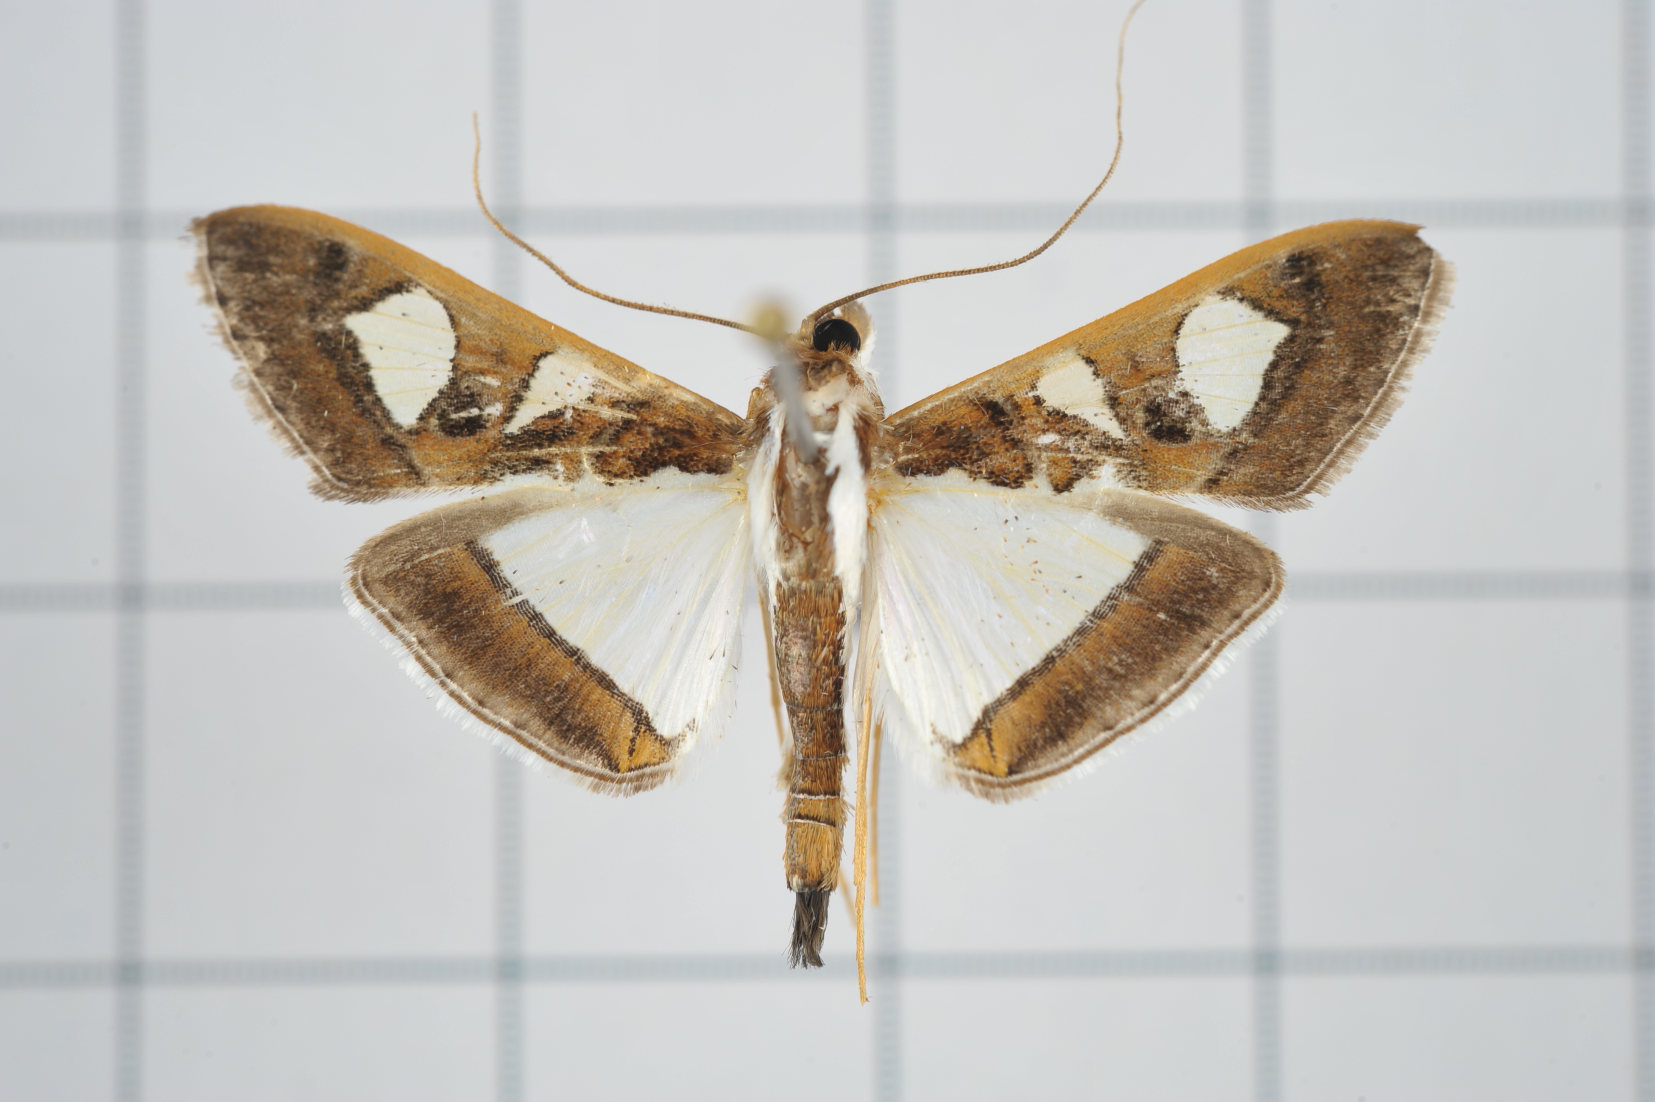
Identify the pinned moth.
Glyphodes bivitralis
